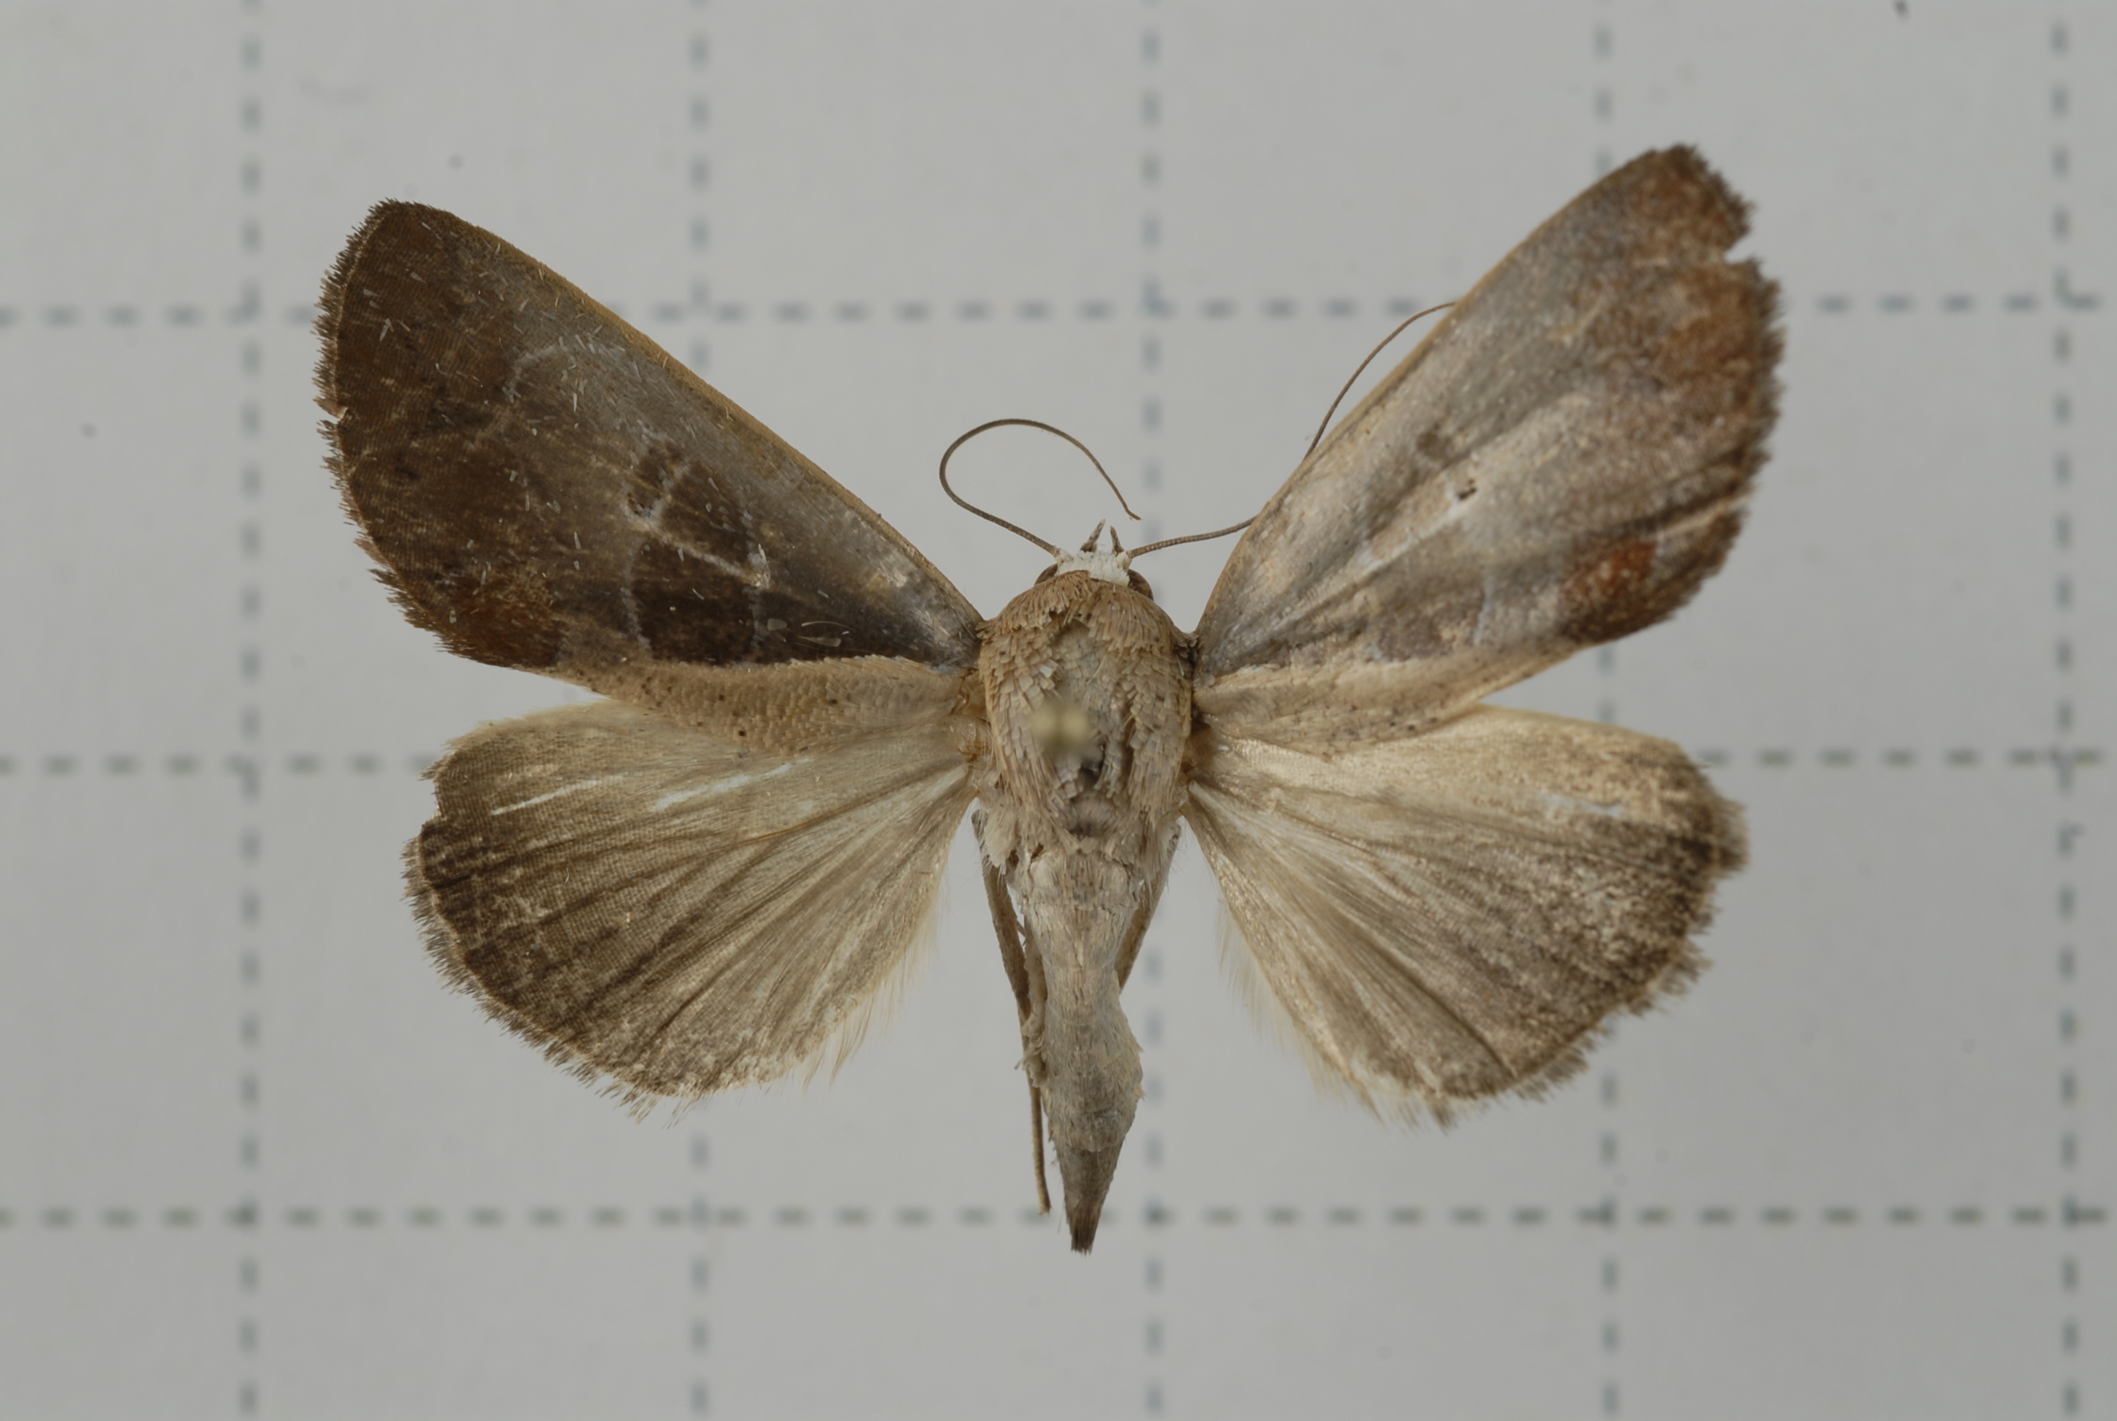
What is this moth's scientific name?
Westermannia elliptica elliptica
